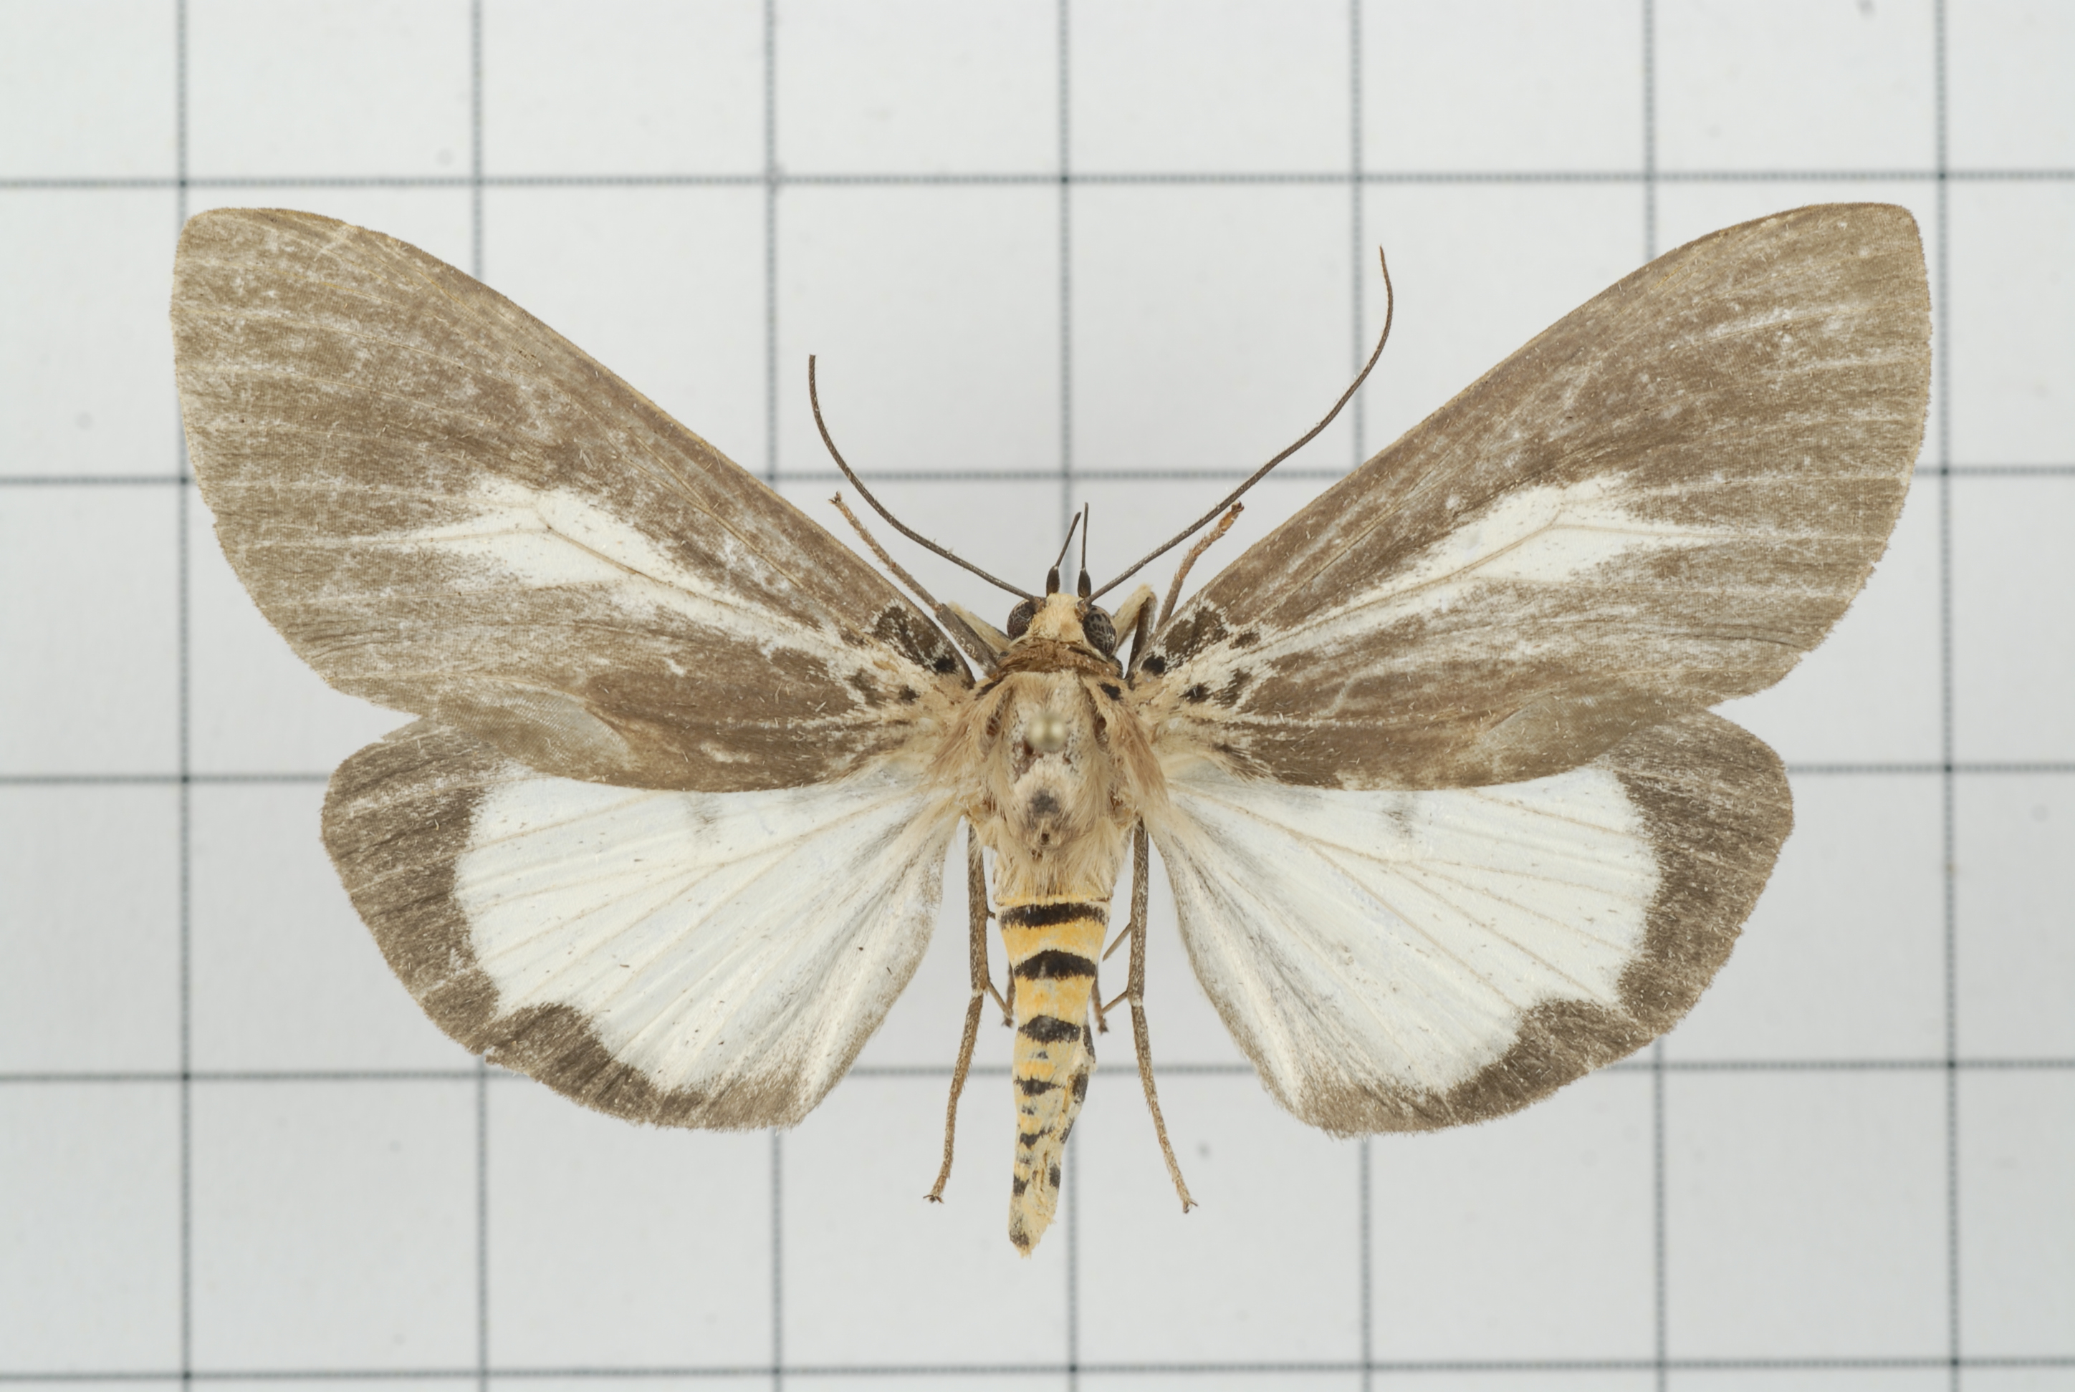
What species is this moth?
Asota heliconia zebrina
